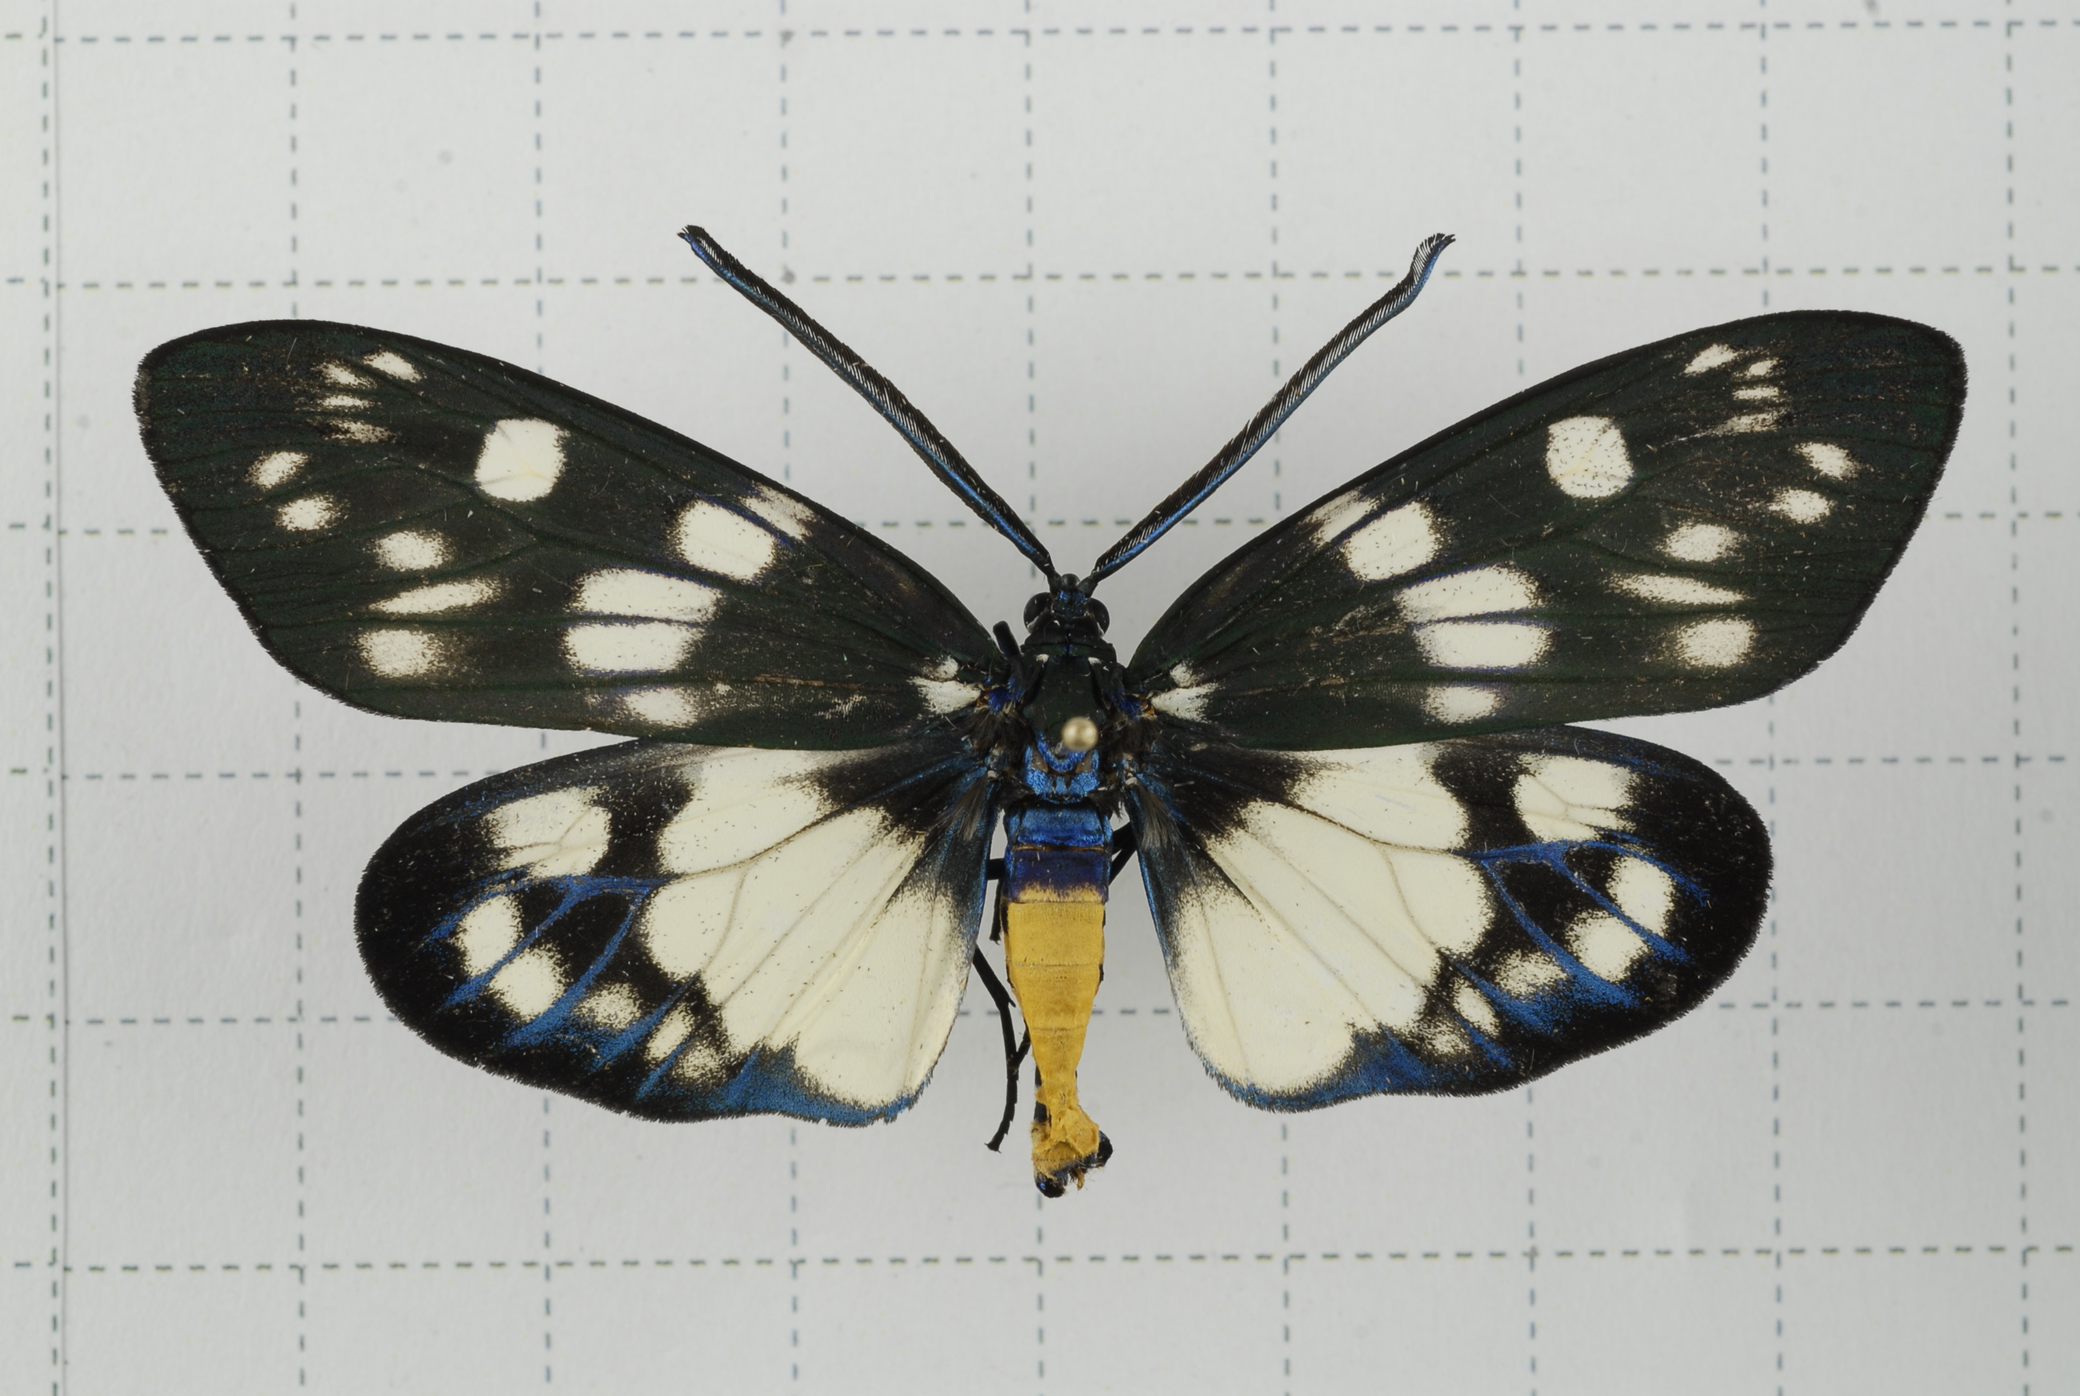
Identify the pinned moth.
Eterusia aedea formosana
